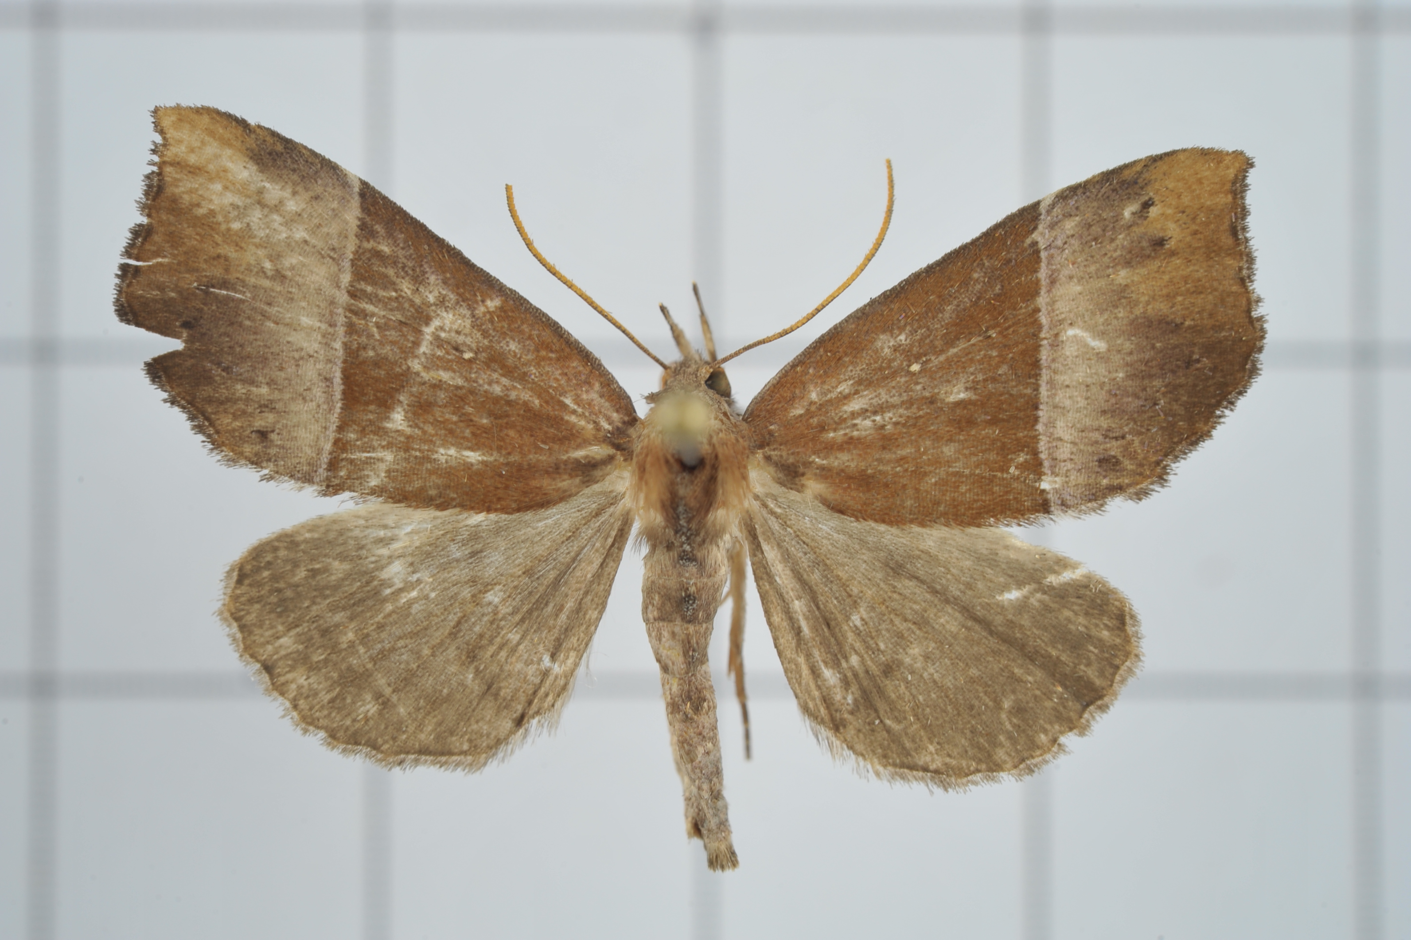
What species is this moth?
Acidon pseudohypena
